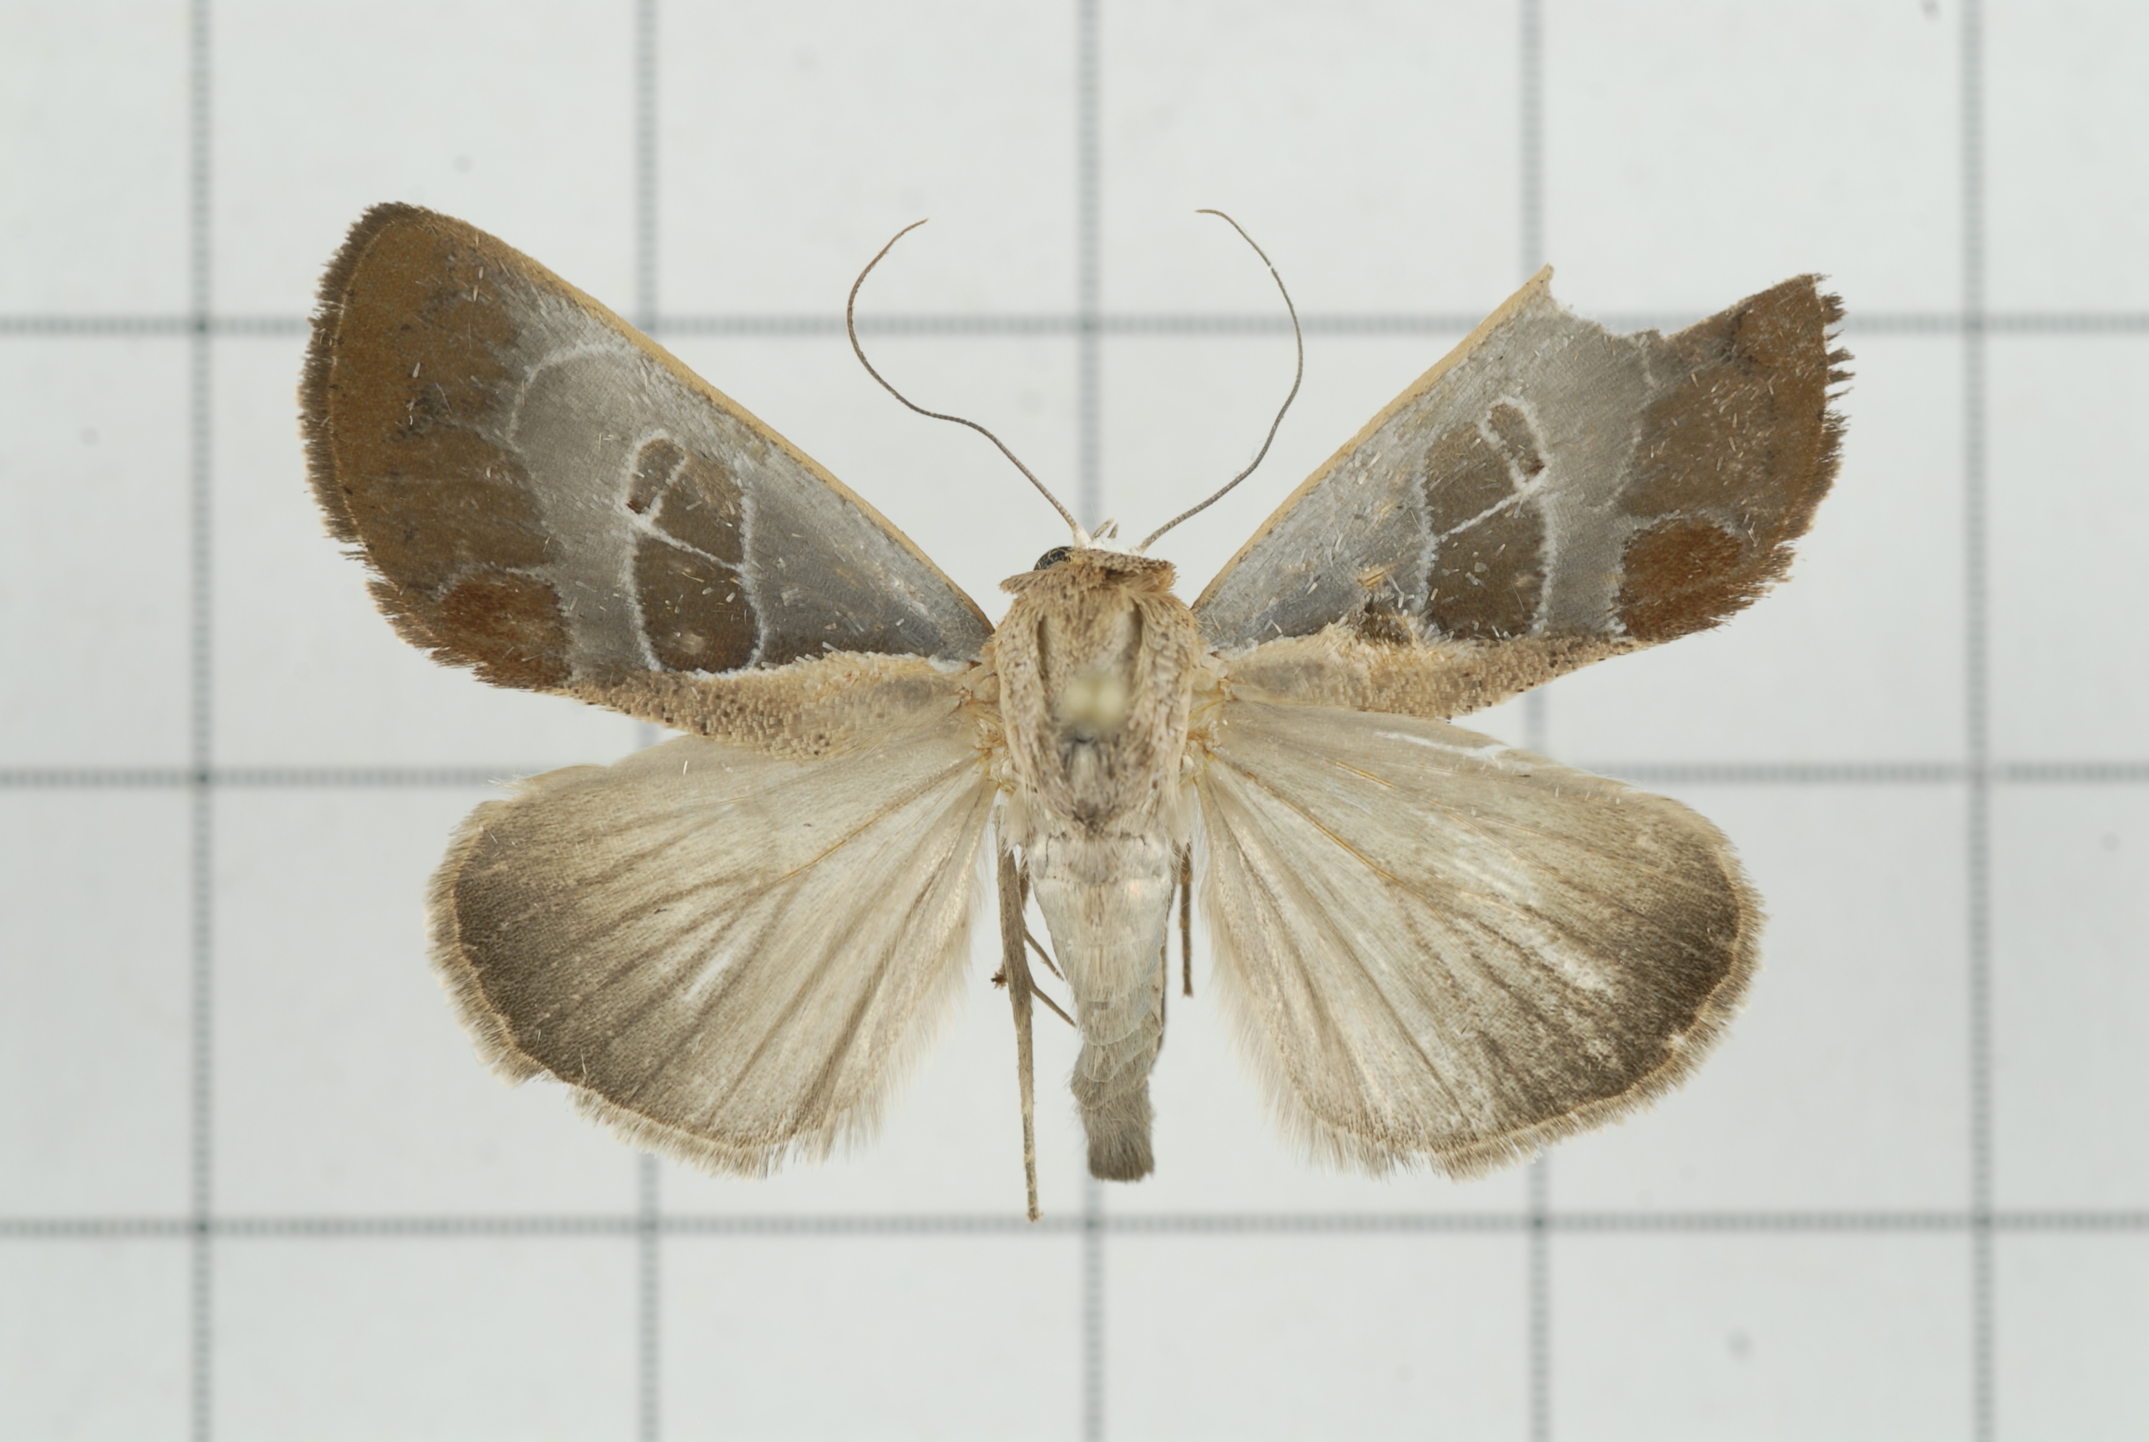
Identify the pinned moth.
Westermannia elliptica elliptica
